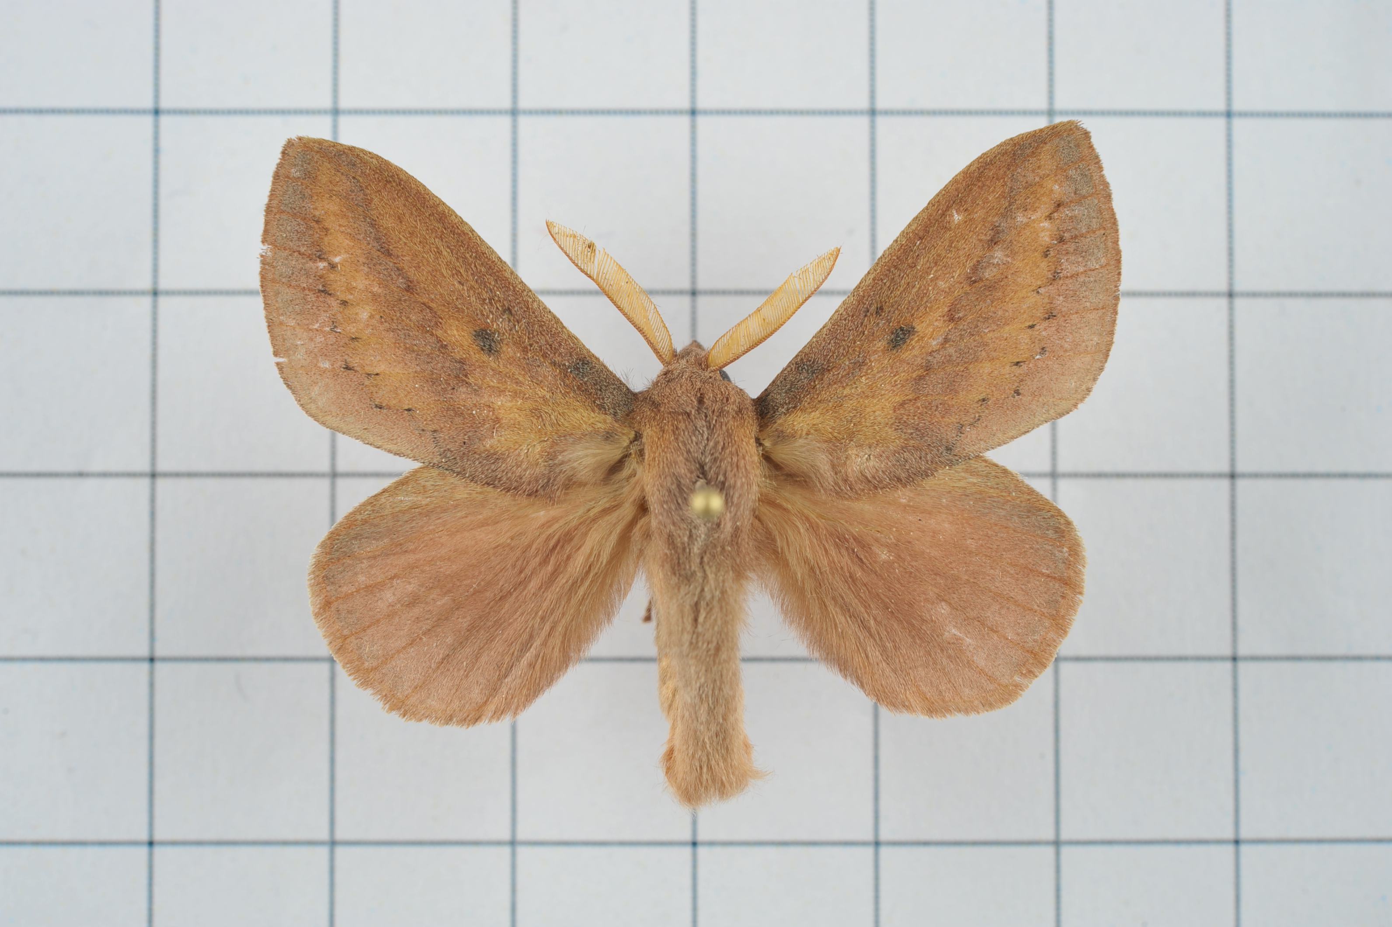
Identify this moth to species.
Euthrix nigropuncta
